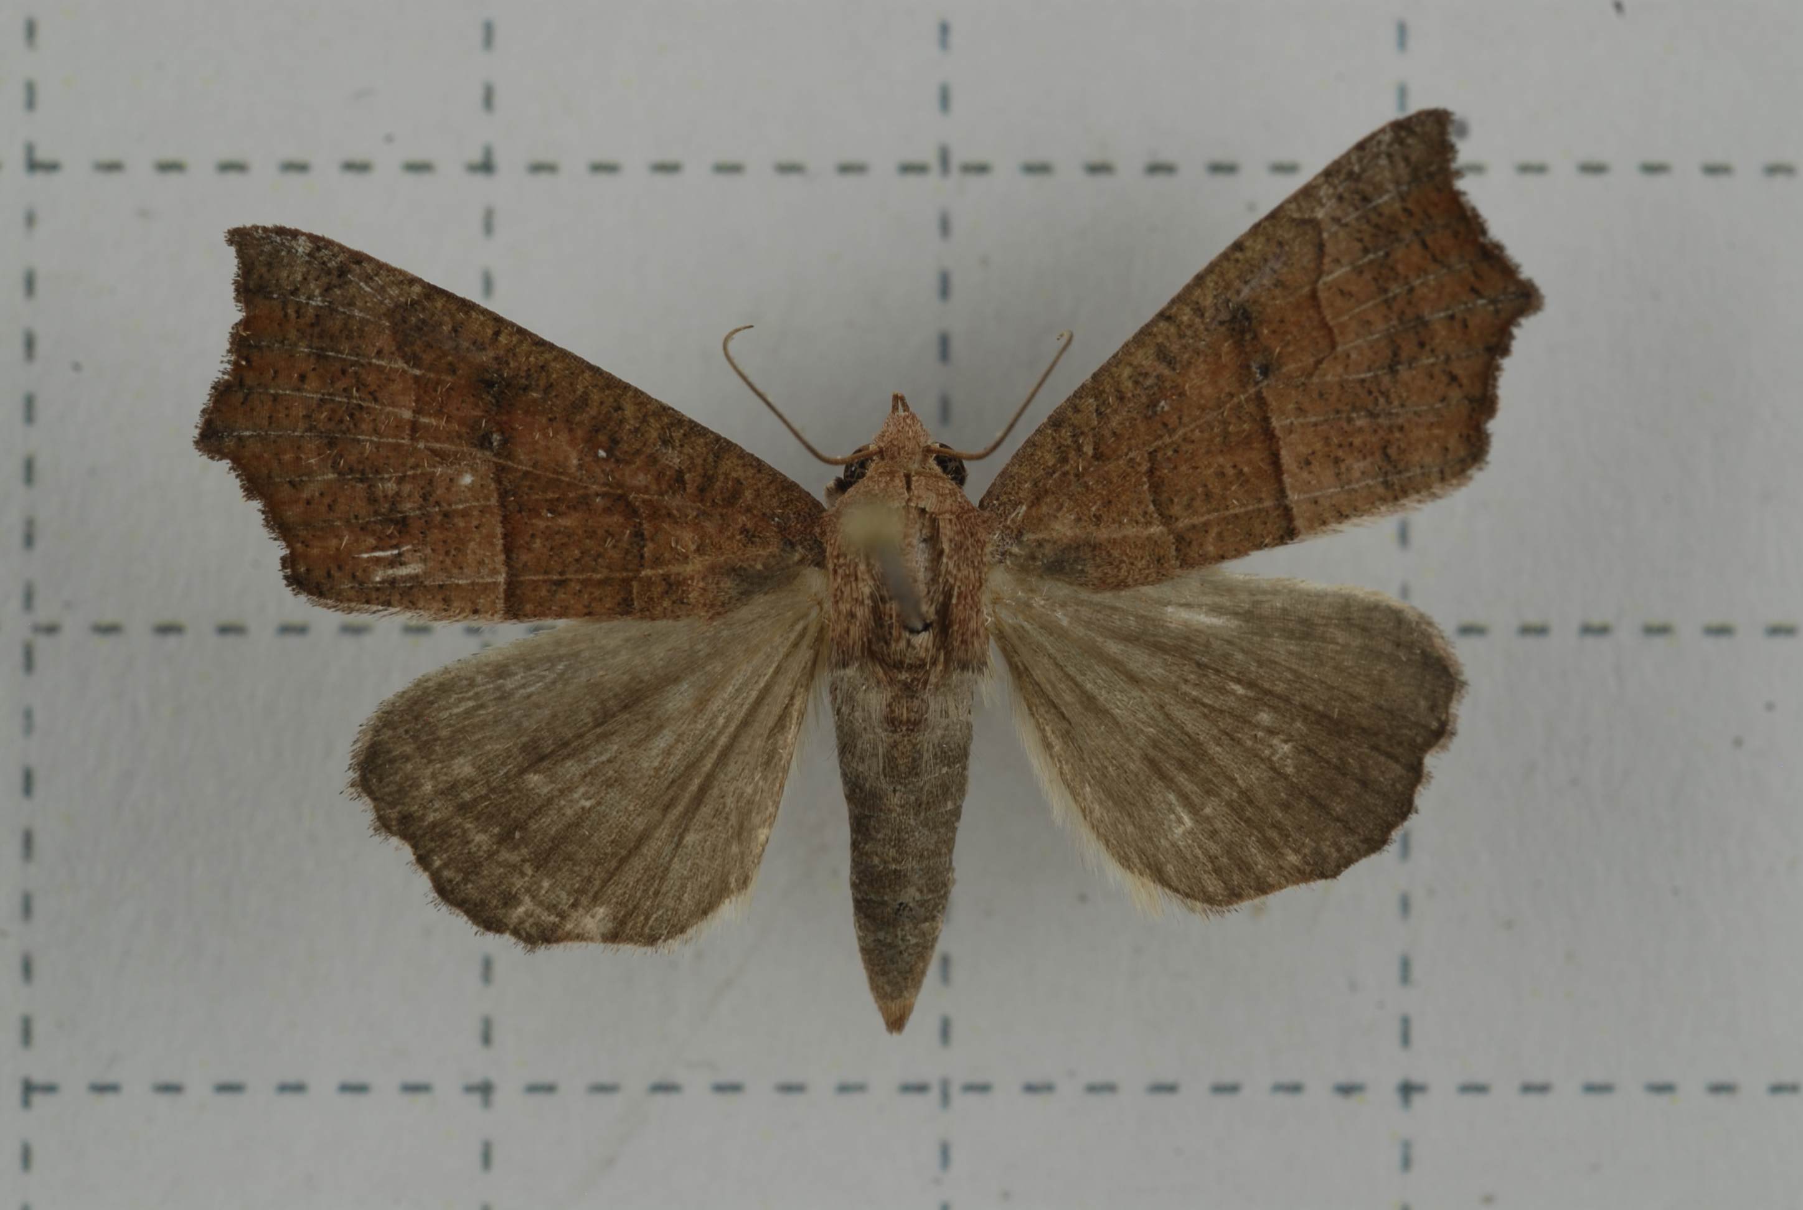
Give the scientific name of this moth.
Gonitis mesogona
